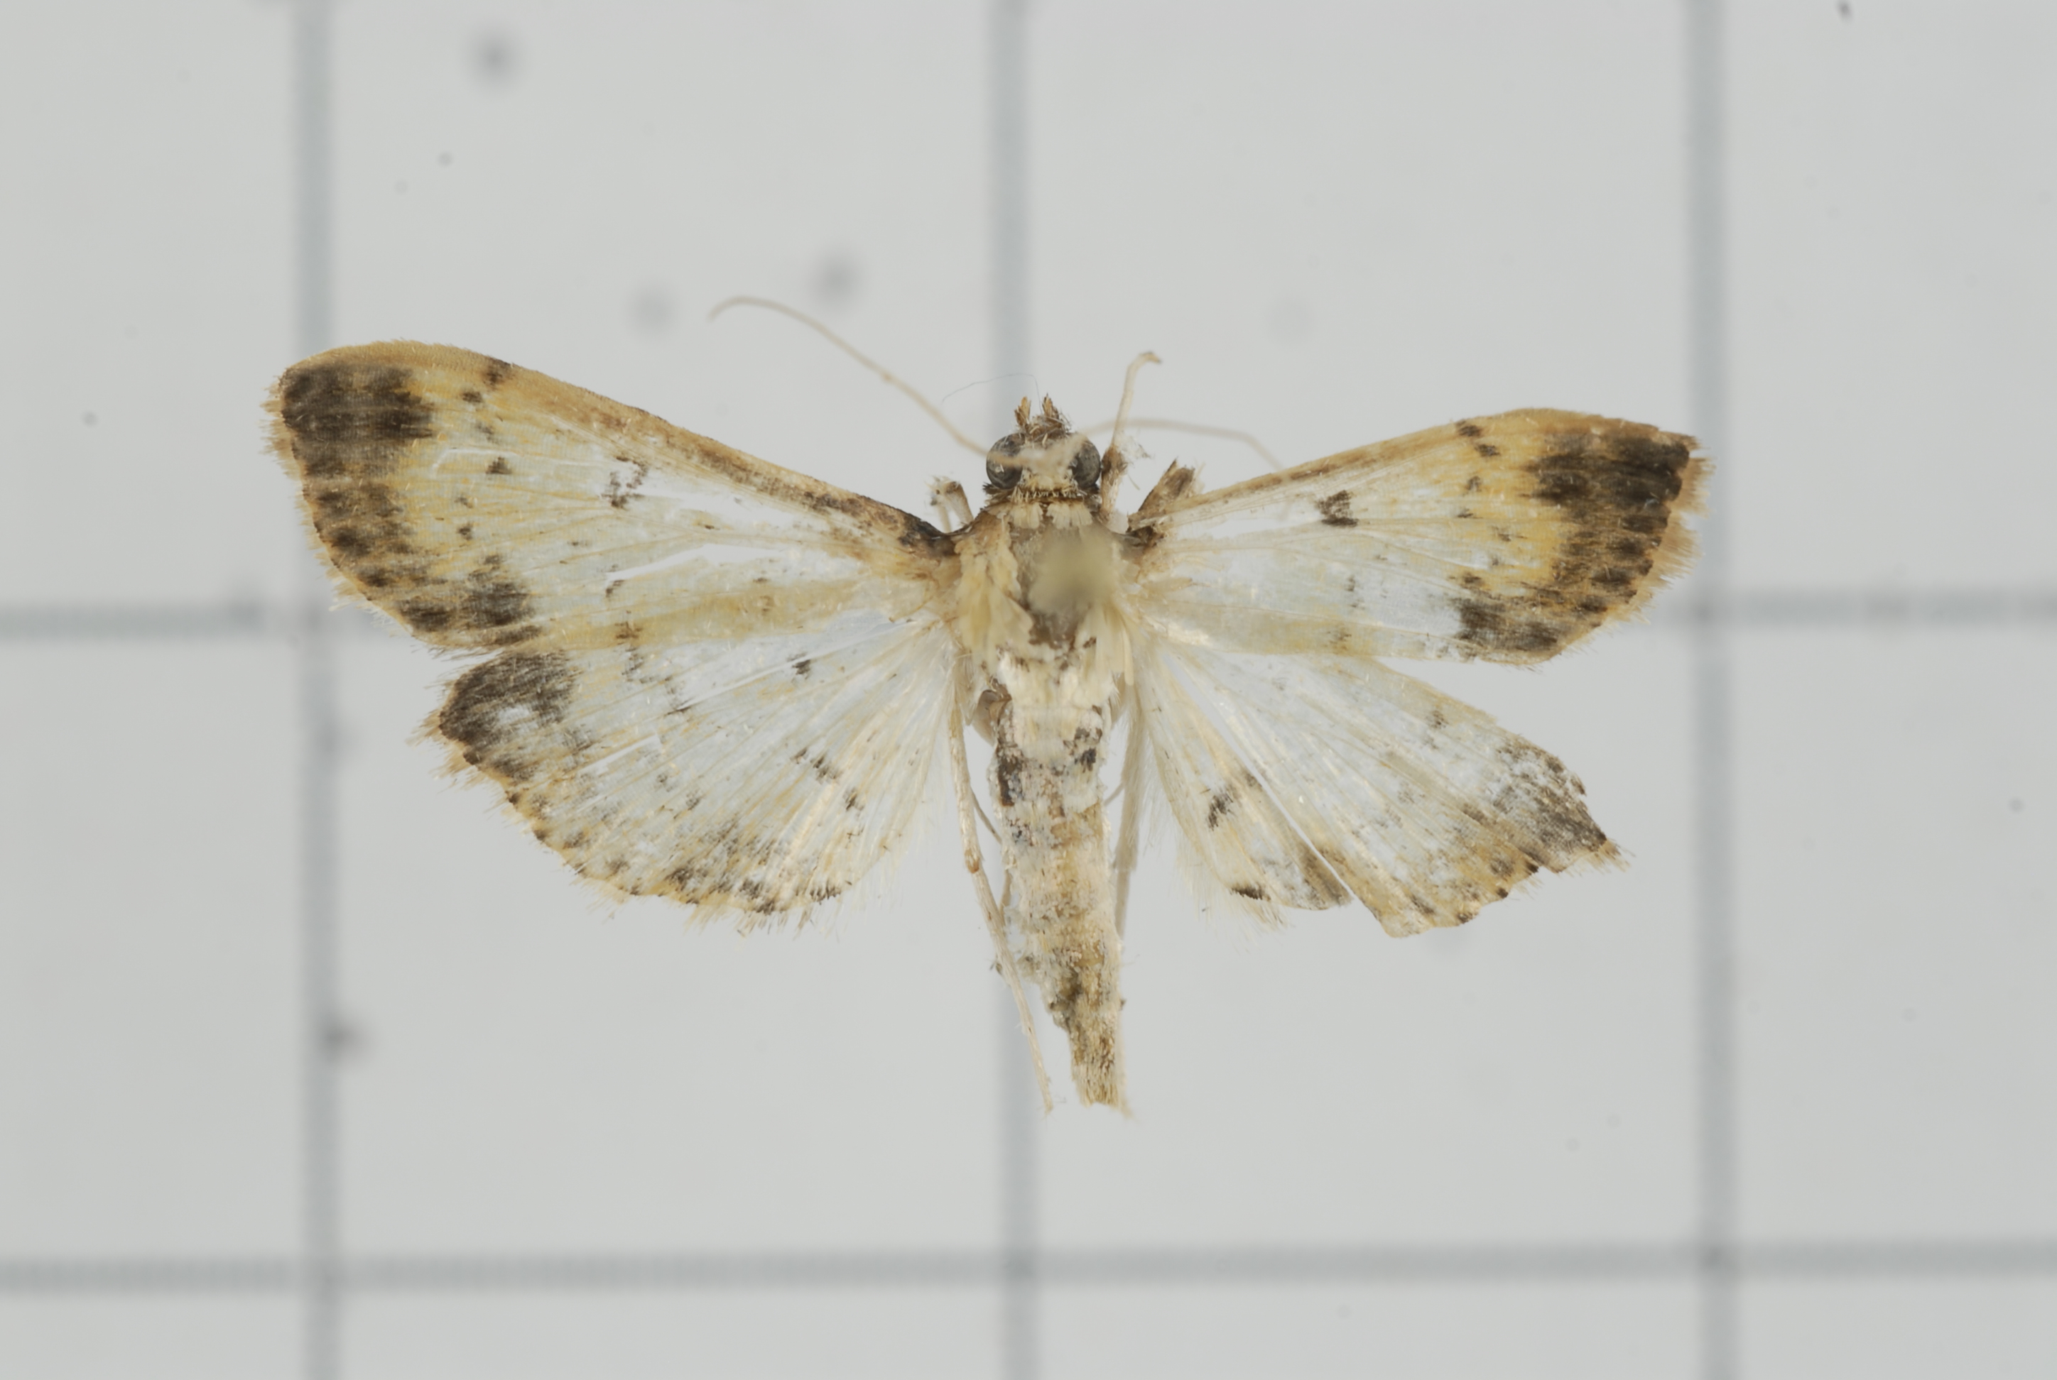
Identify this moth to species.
Herpetogramma cynaralis
